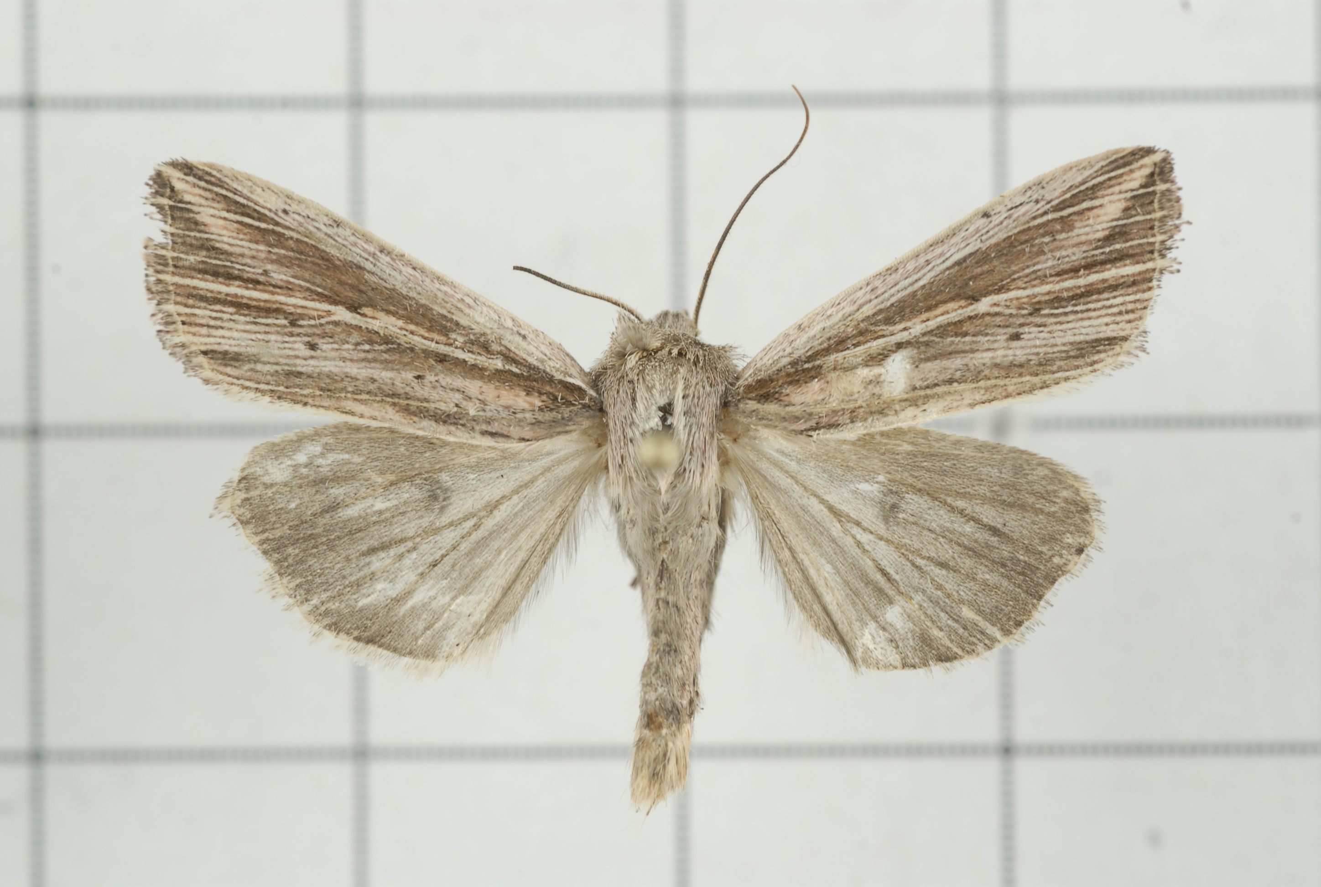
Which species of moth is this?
Mythimna martoni
